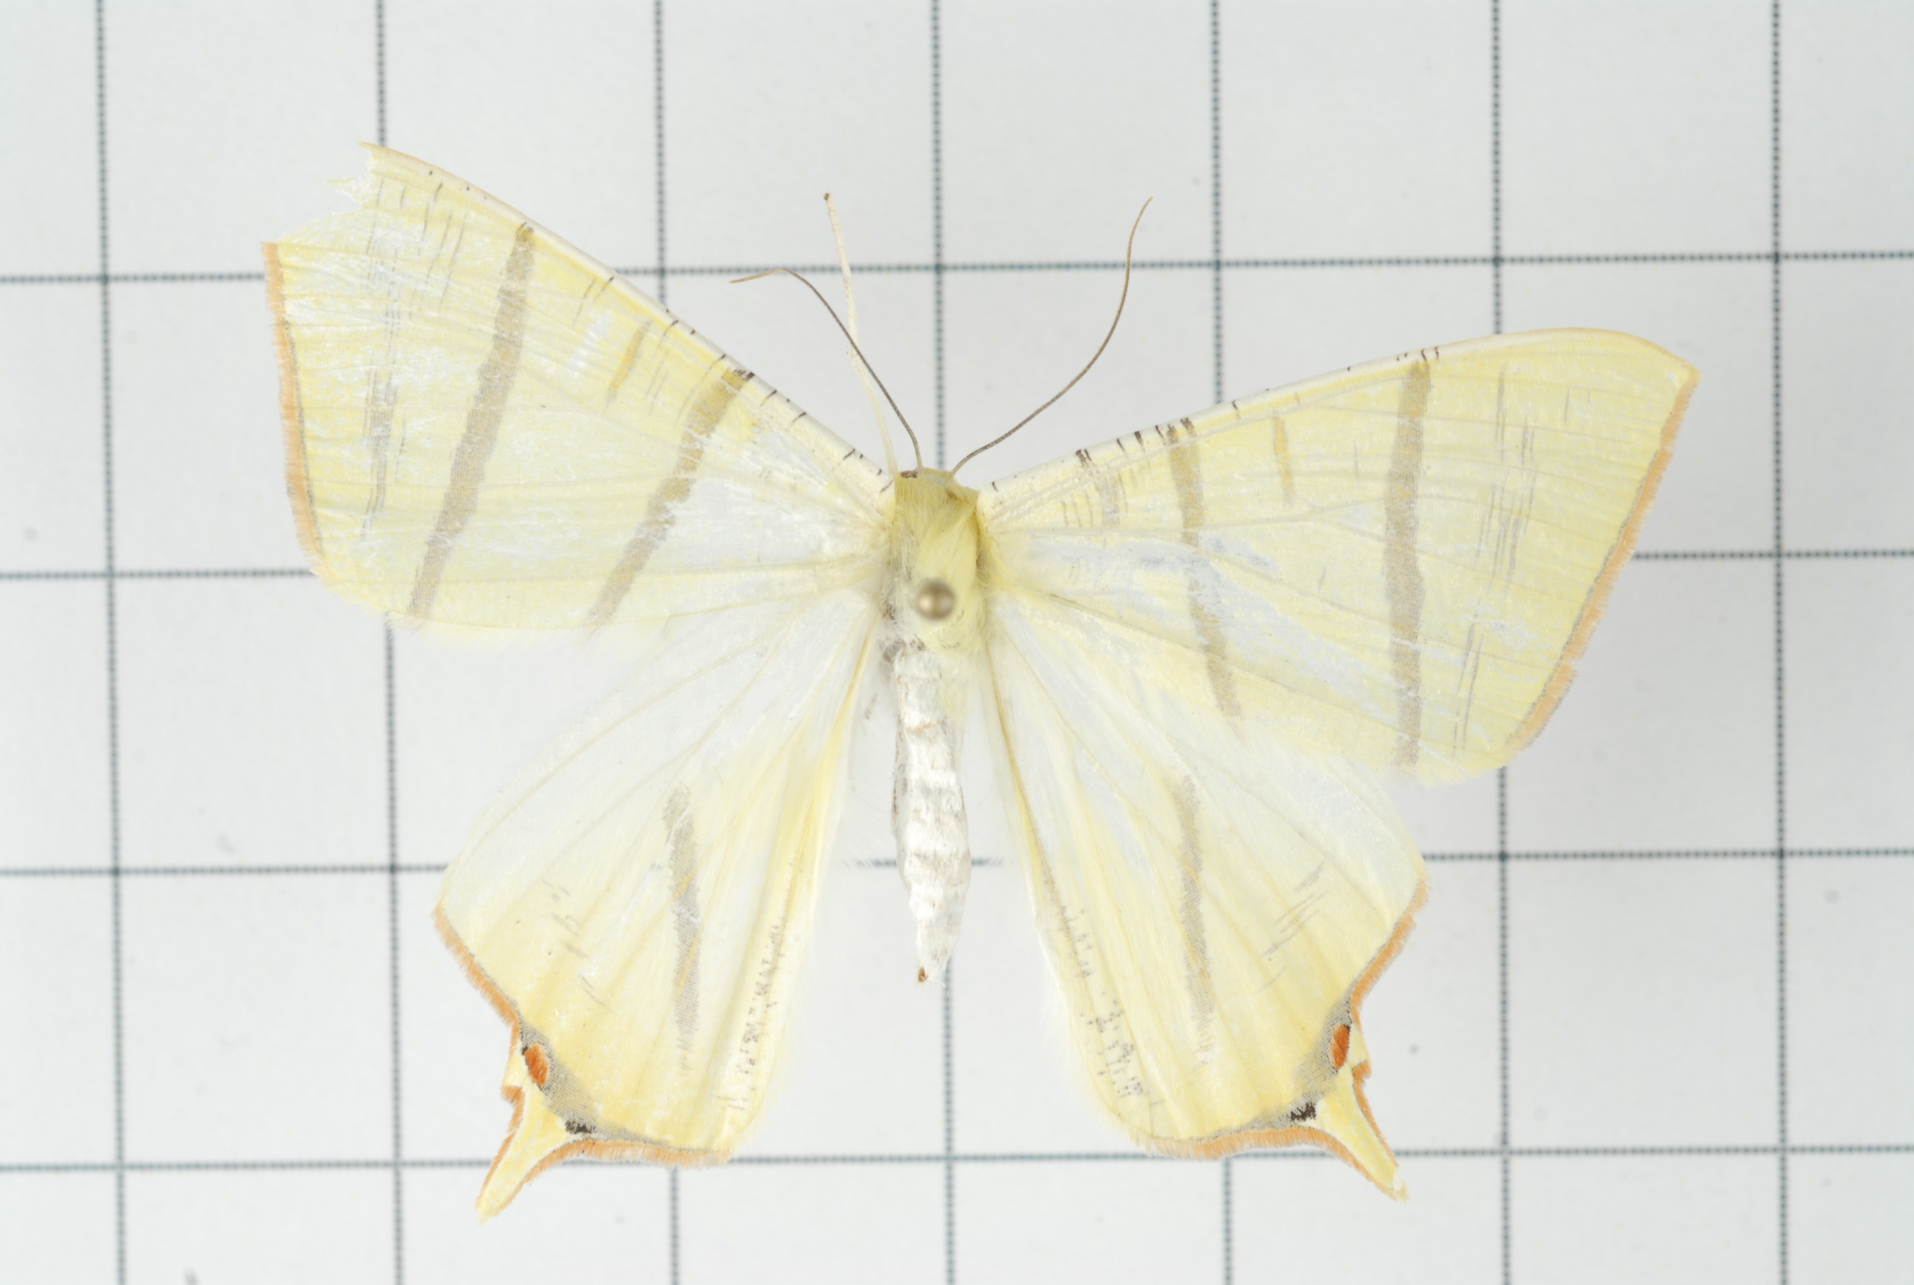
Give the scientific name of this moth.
Ourapteryx sciticaudaria
